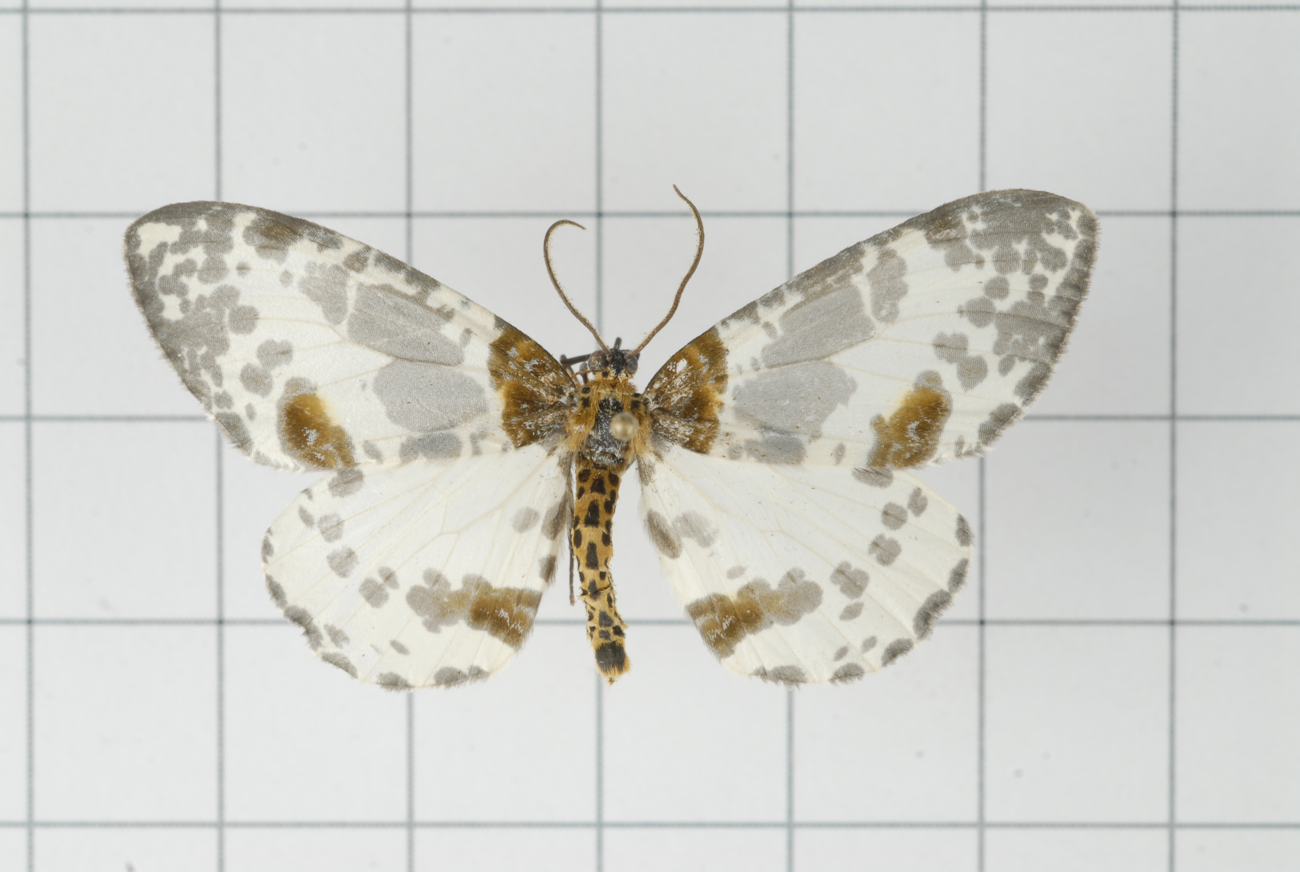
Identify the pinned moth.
Abraxas adilluminata
